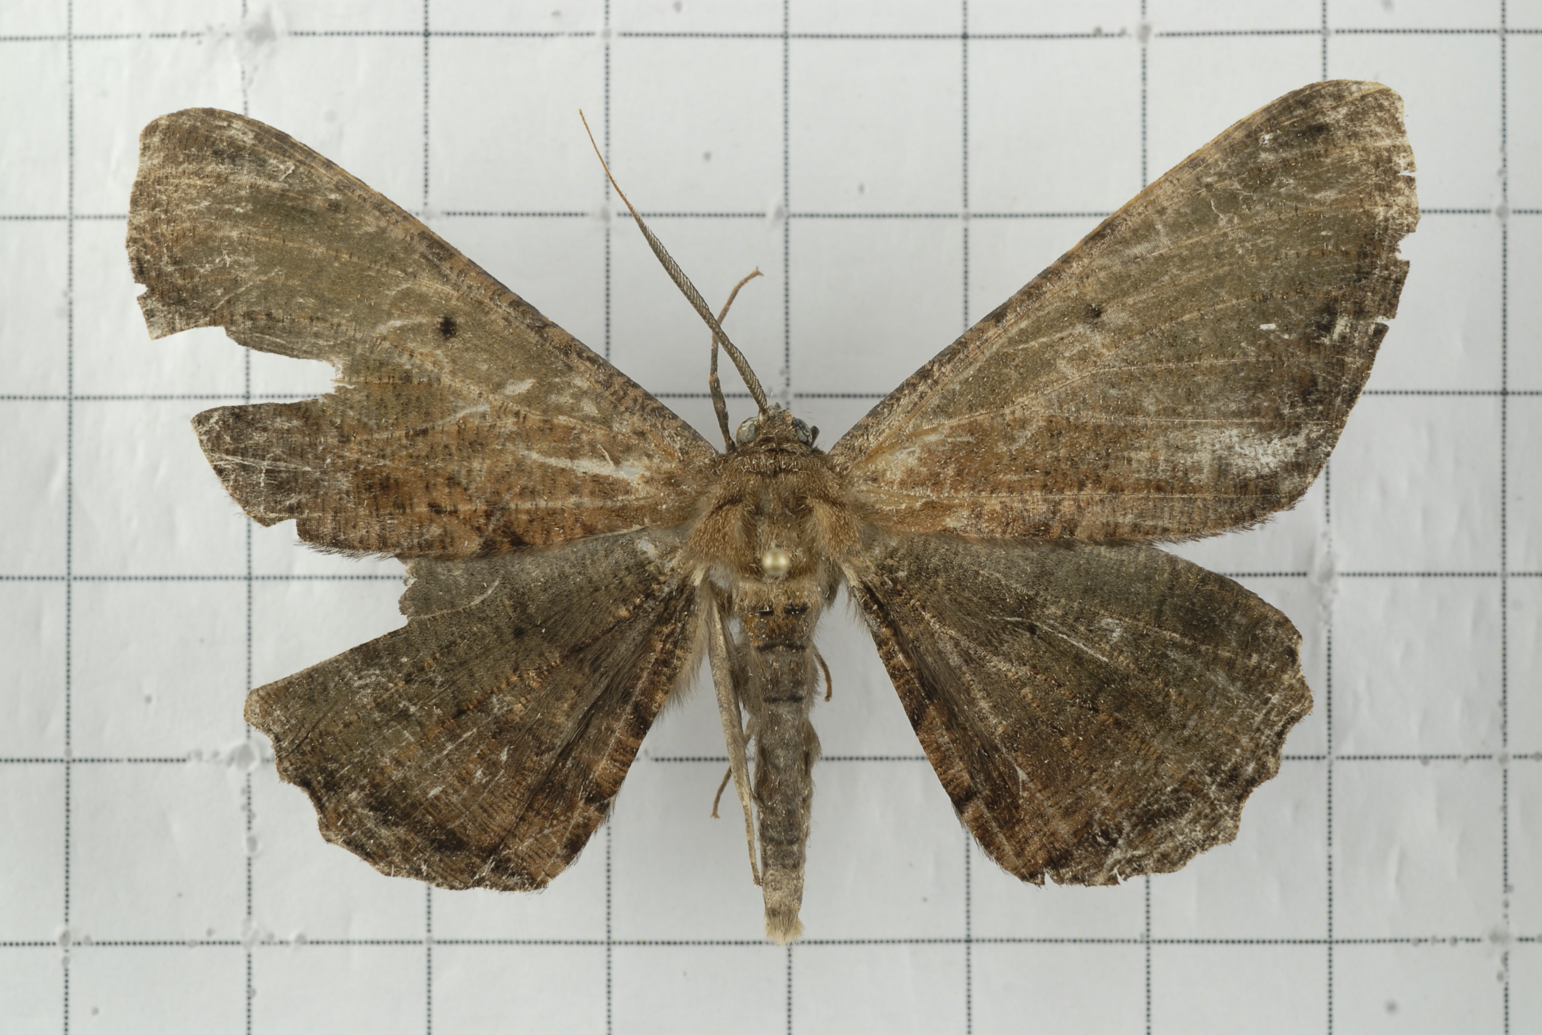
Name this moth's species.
Chorodna creataria
